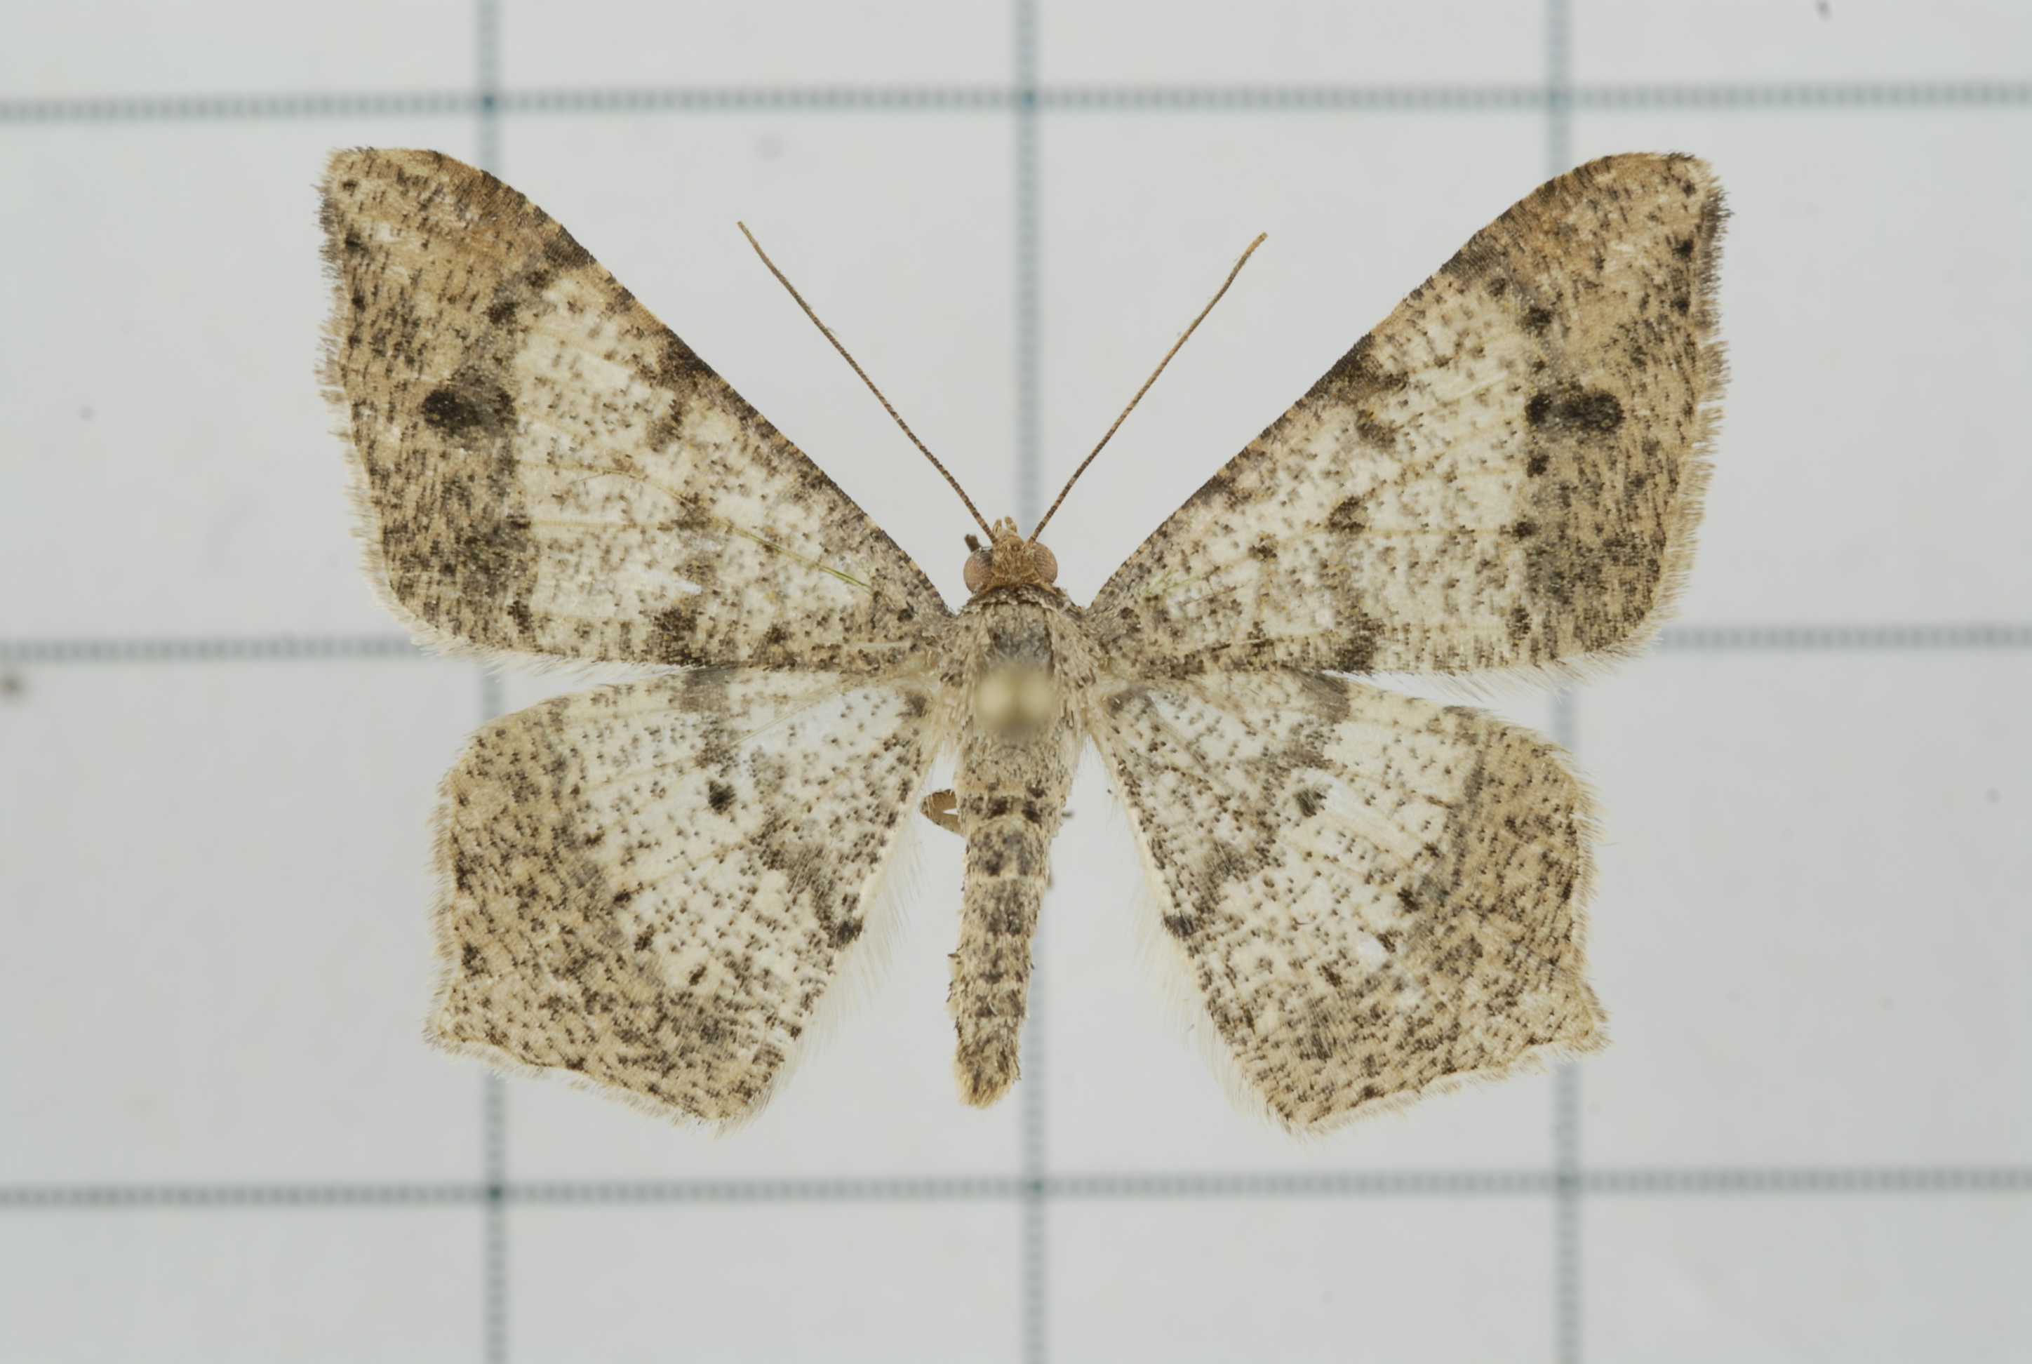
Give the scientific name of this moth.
Macaria abydata
